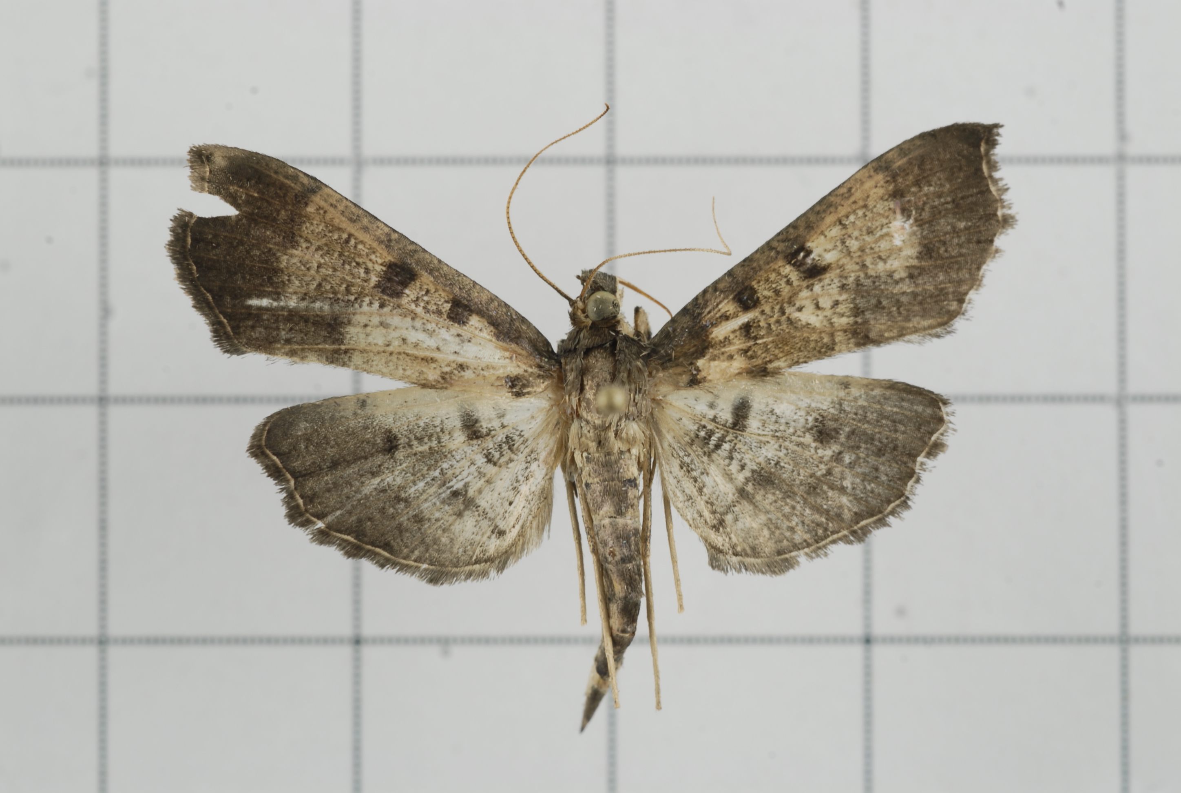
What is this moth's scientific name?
Ceratarcha umbrosa
